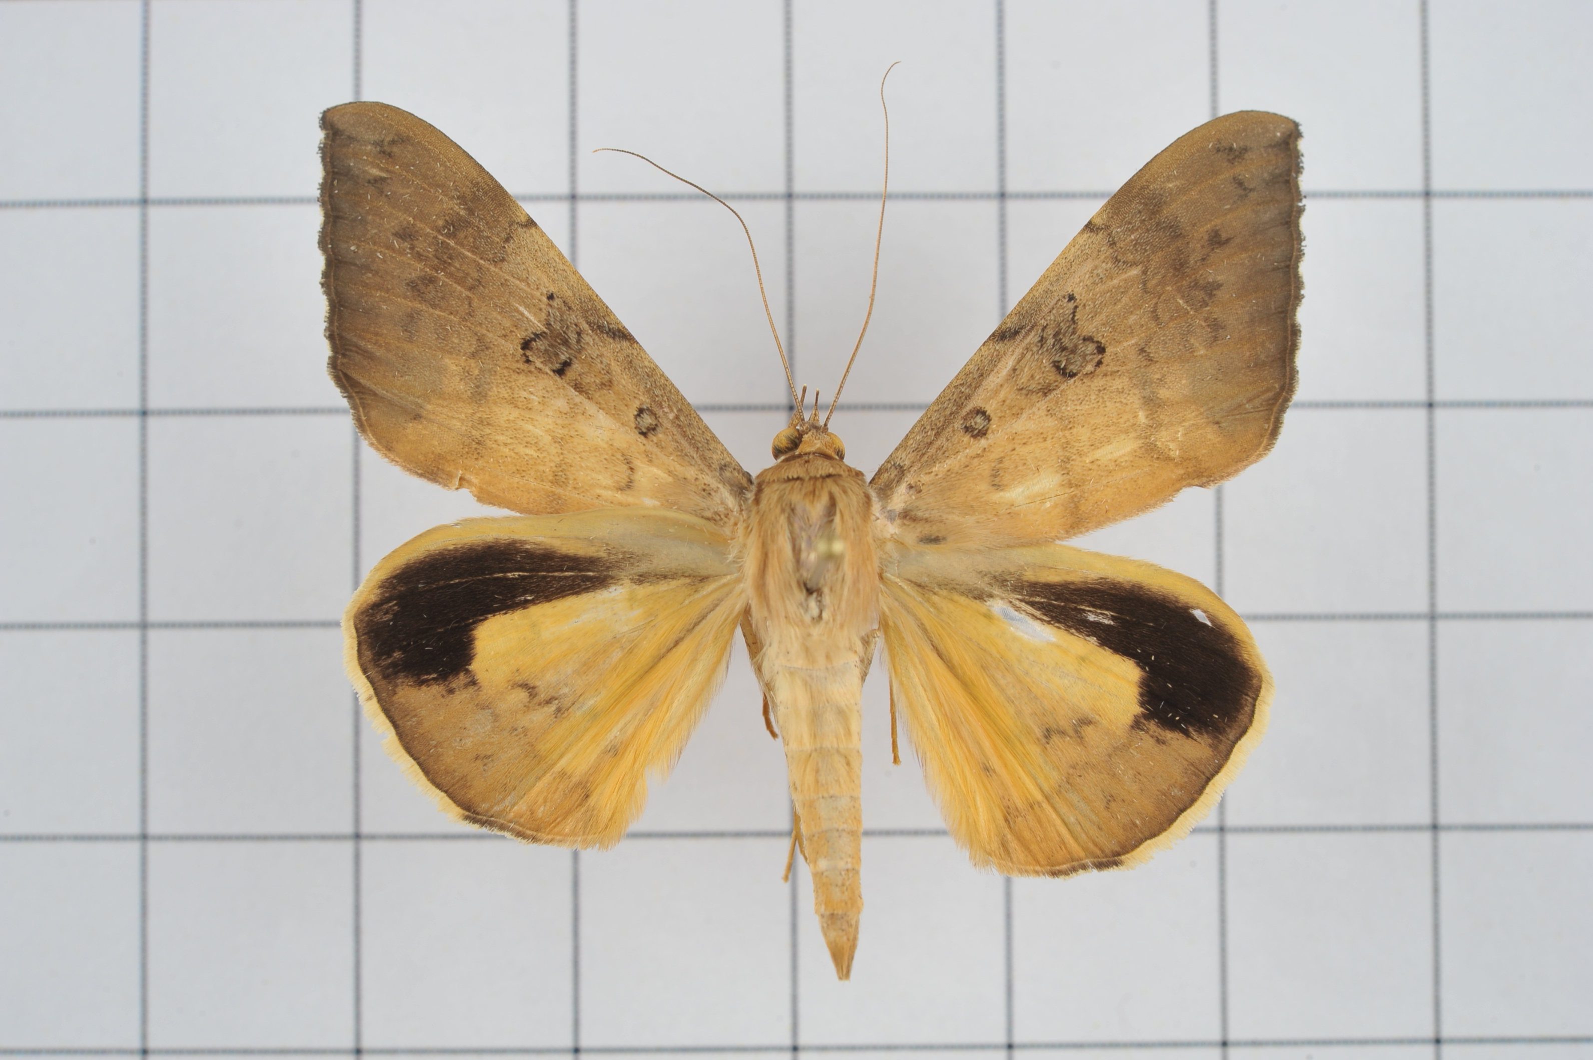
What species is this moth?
Oxyodes scrobiculata
